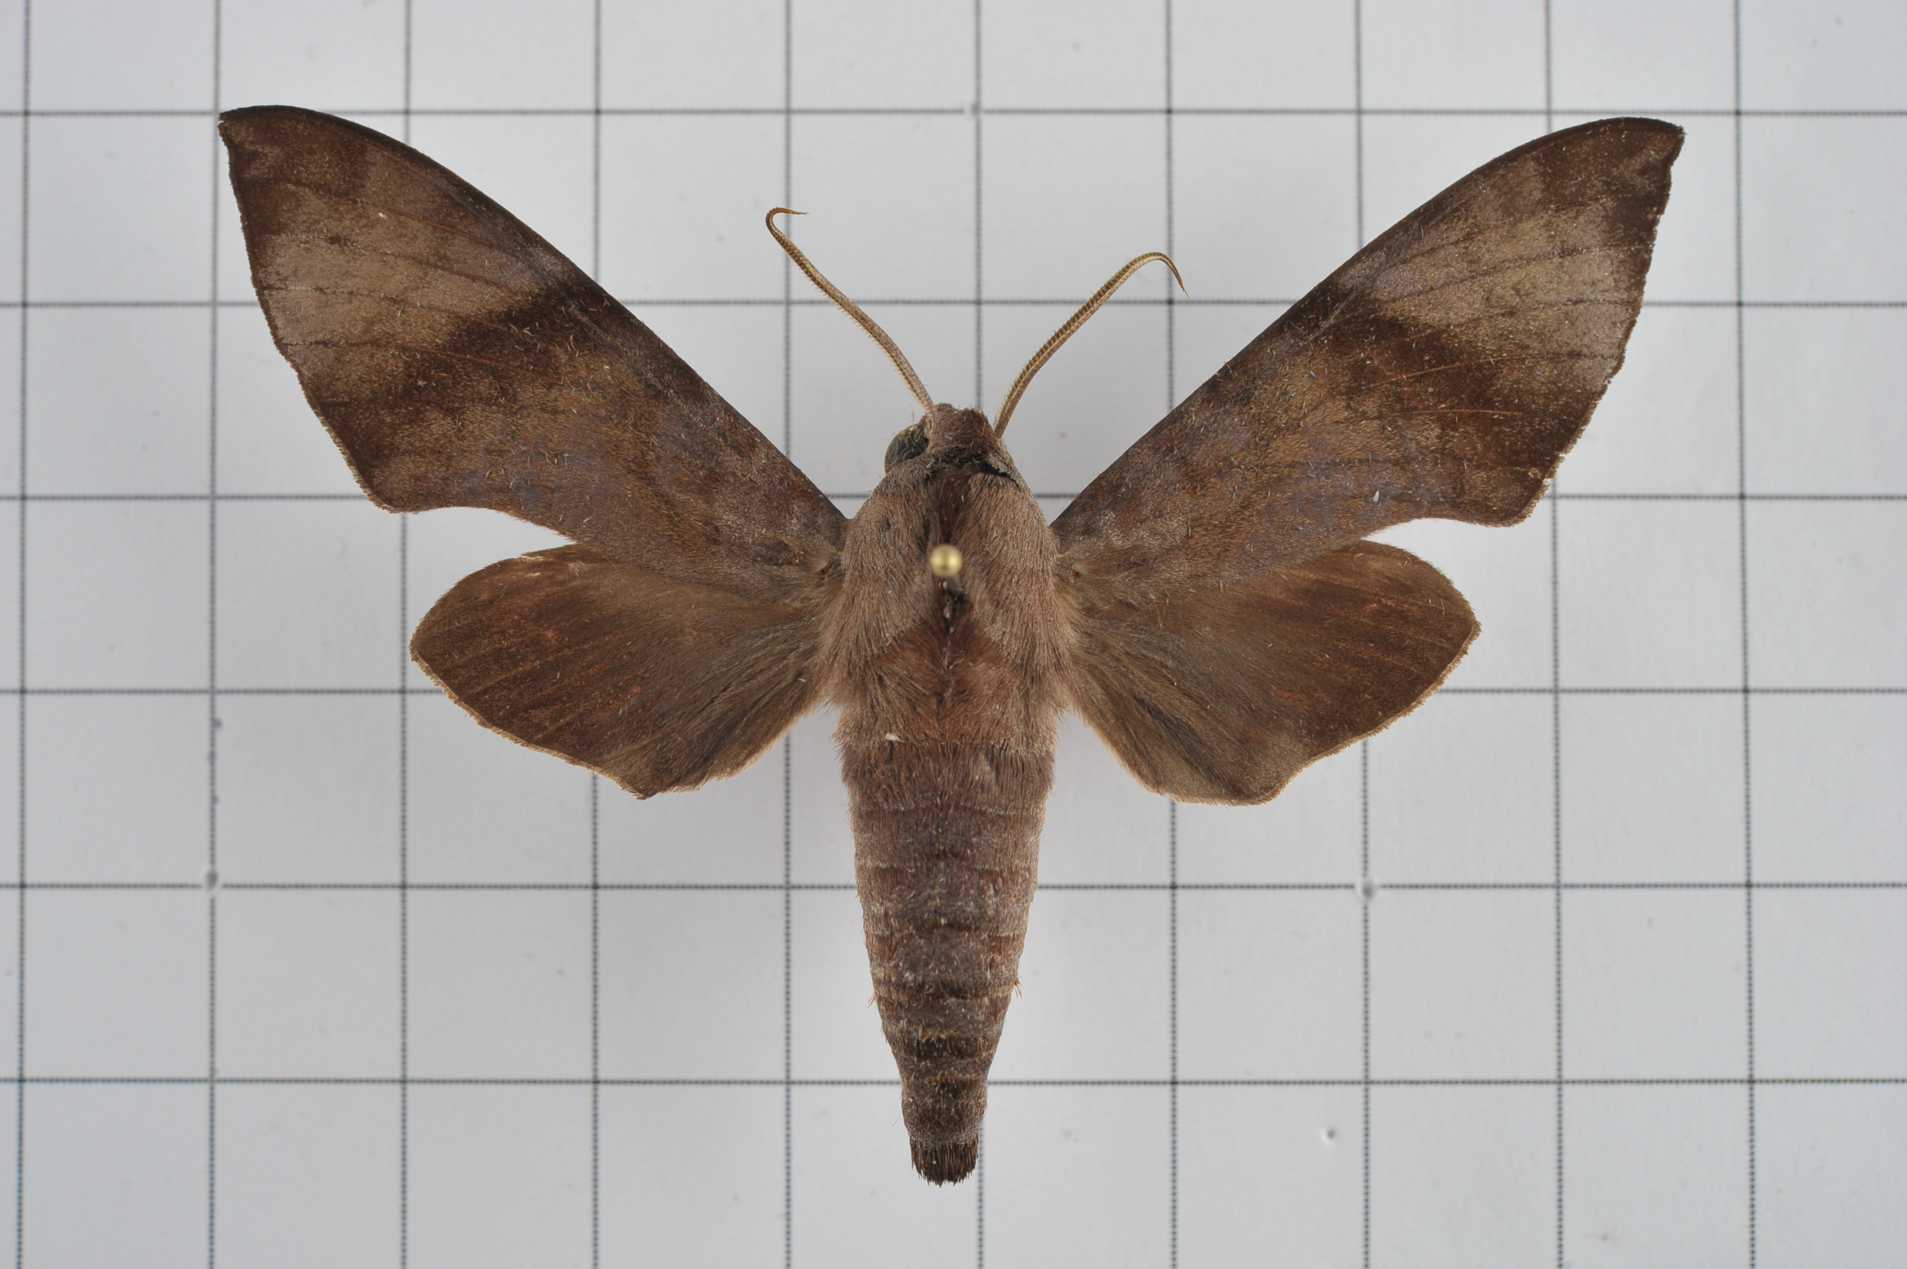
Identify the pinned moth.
Acosmeryx formosana
